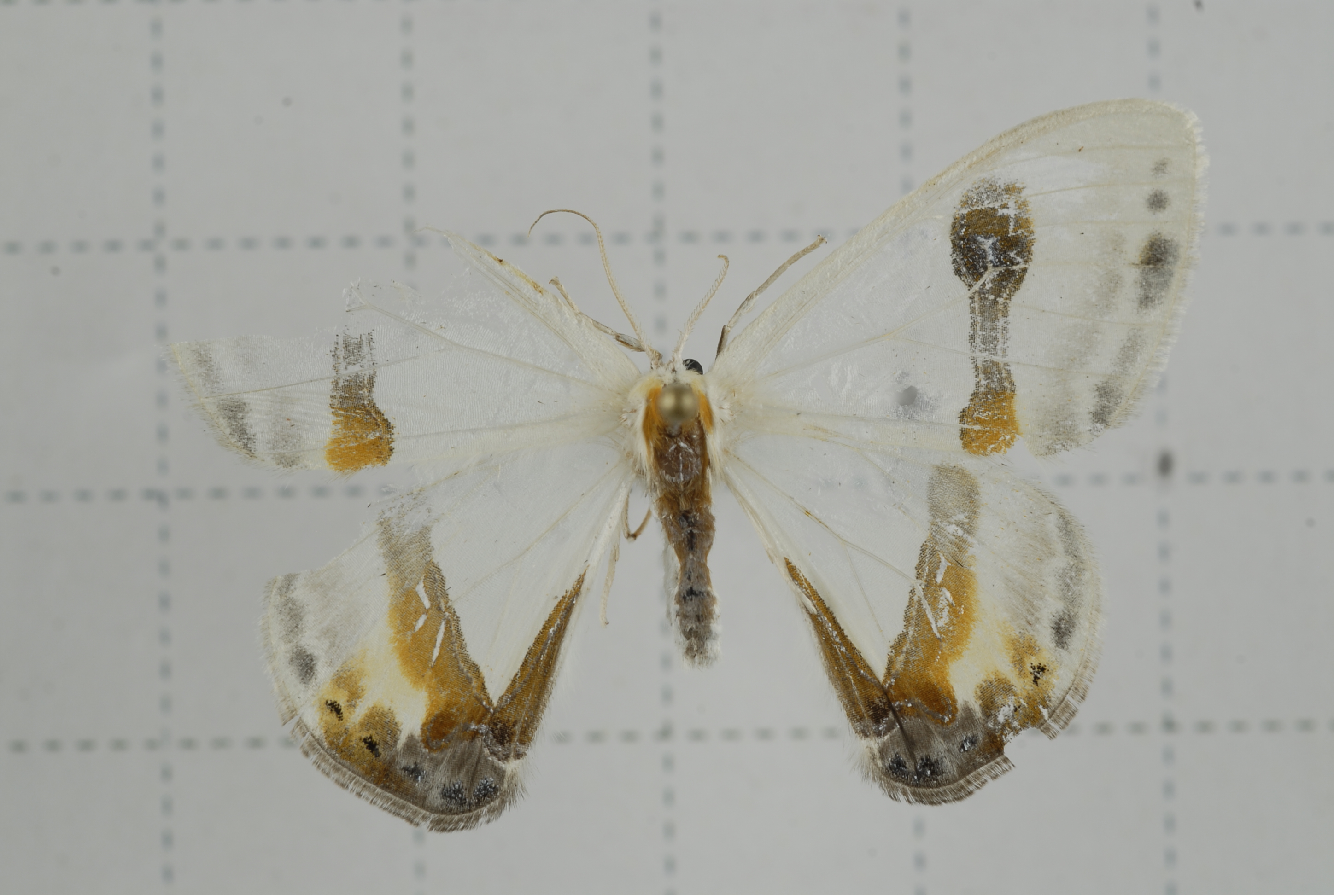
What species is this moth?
Macrocilix mysticata flavotincta
